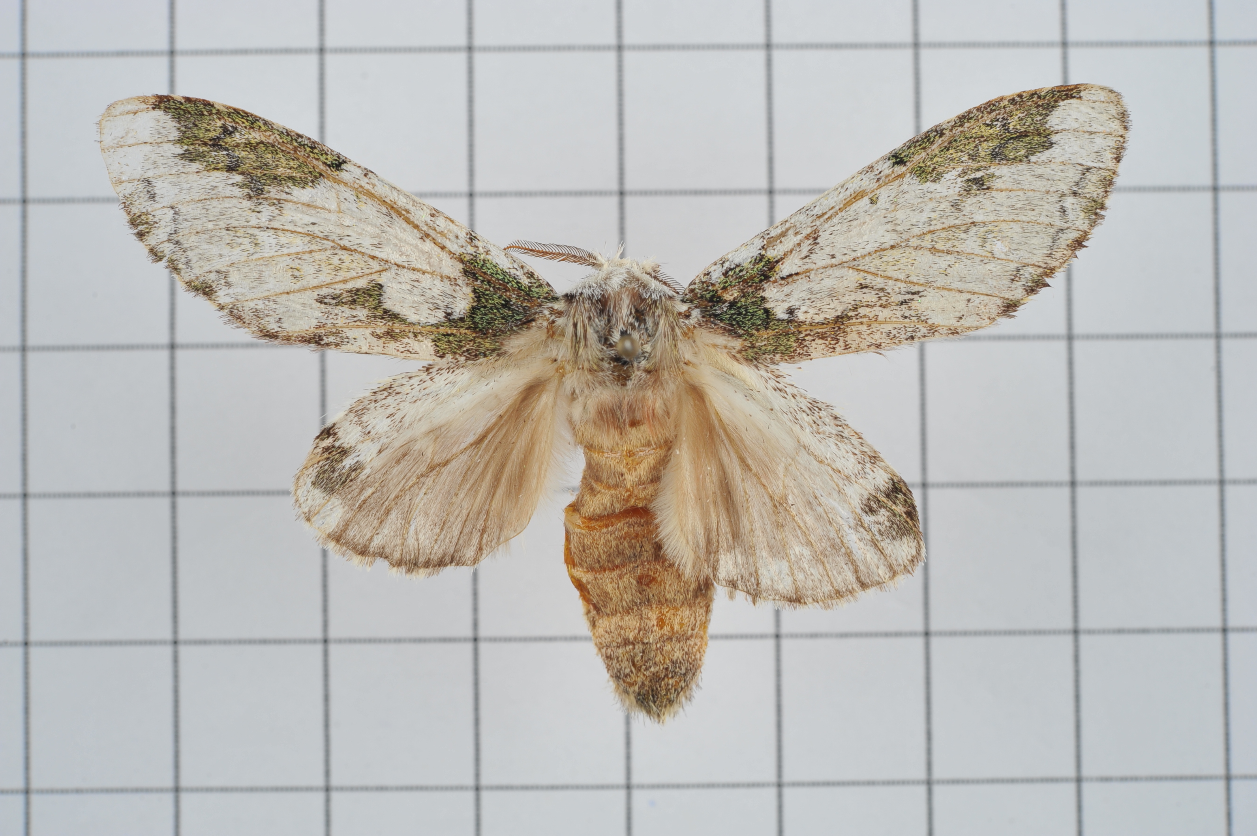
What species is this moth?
Syntypistis comatus
